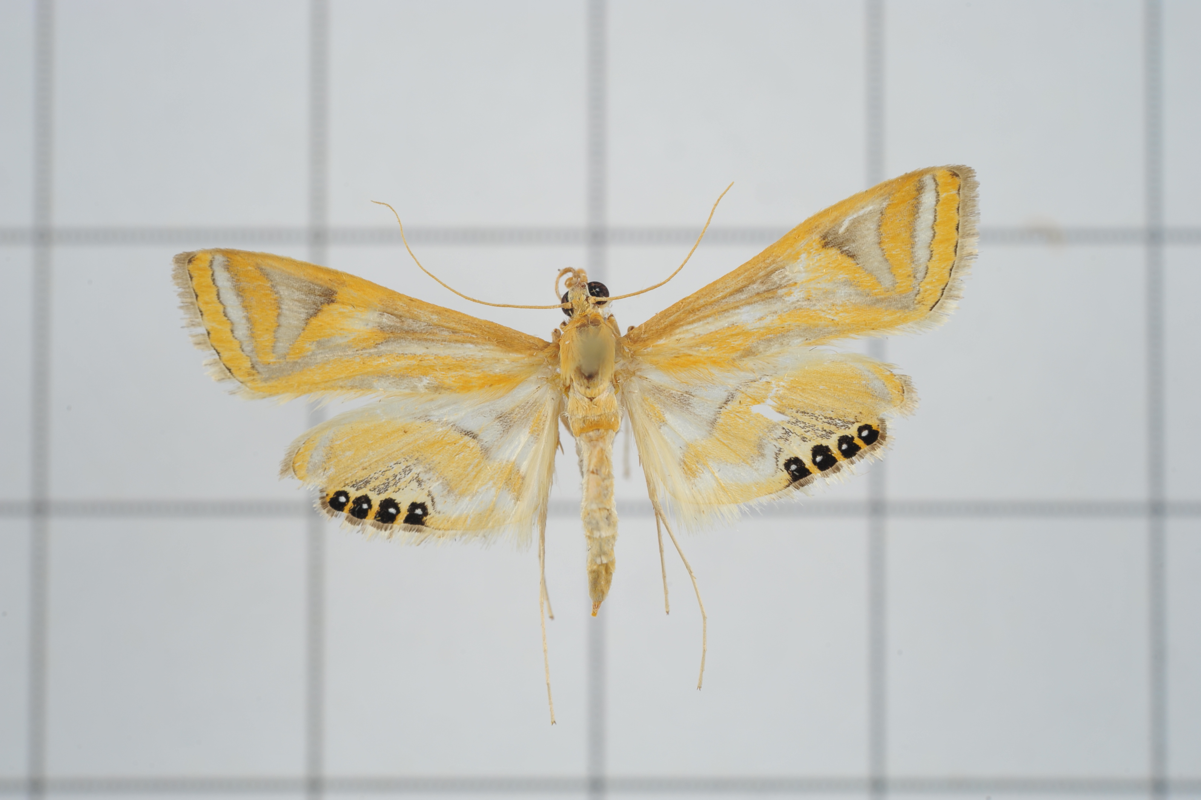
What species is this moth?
Eoophyla conjunctalis
